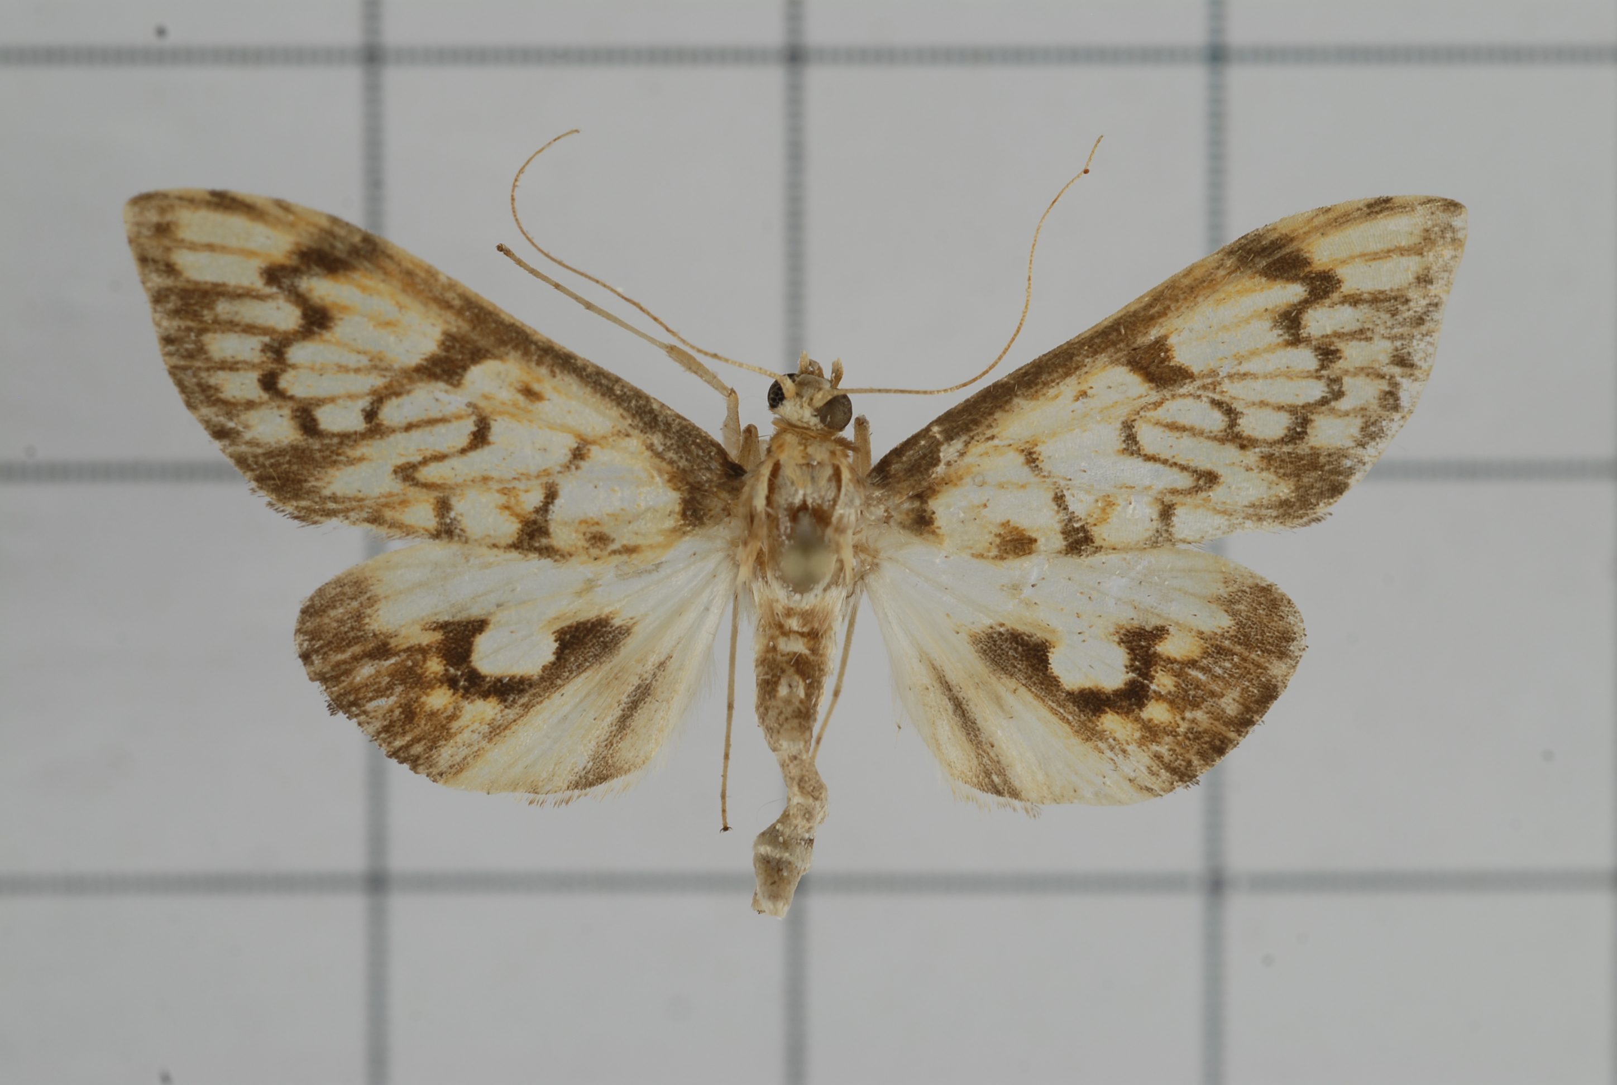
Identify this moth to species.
Neoanalthes nebulalis
